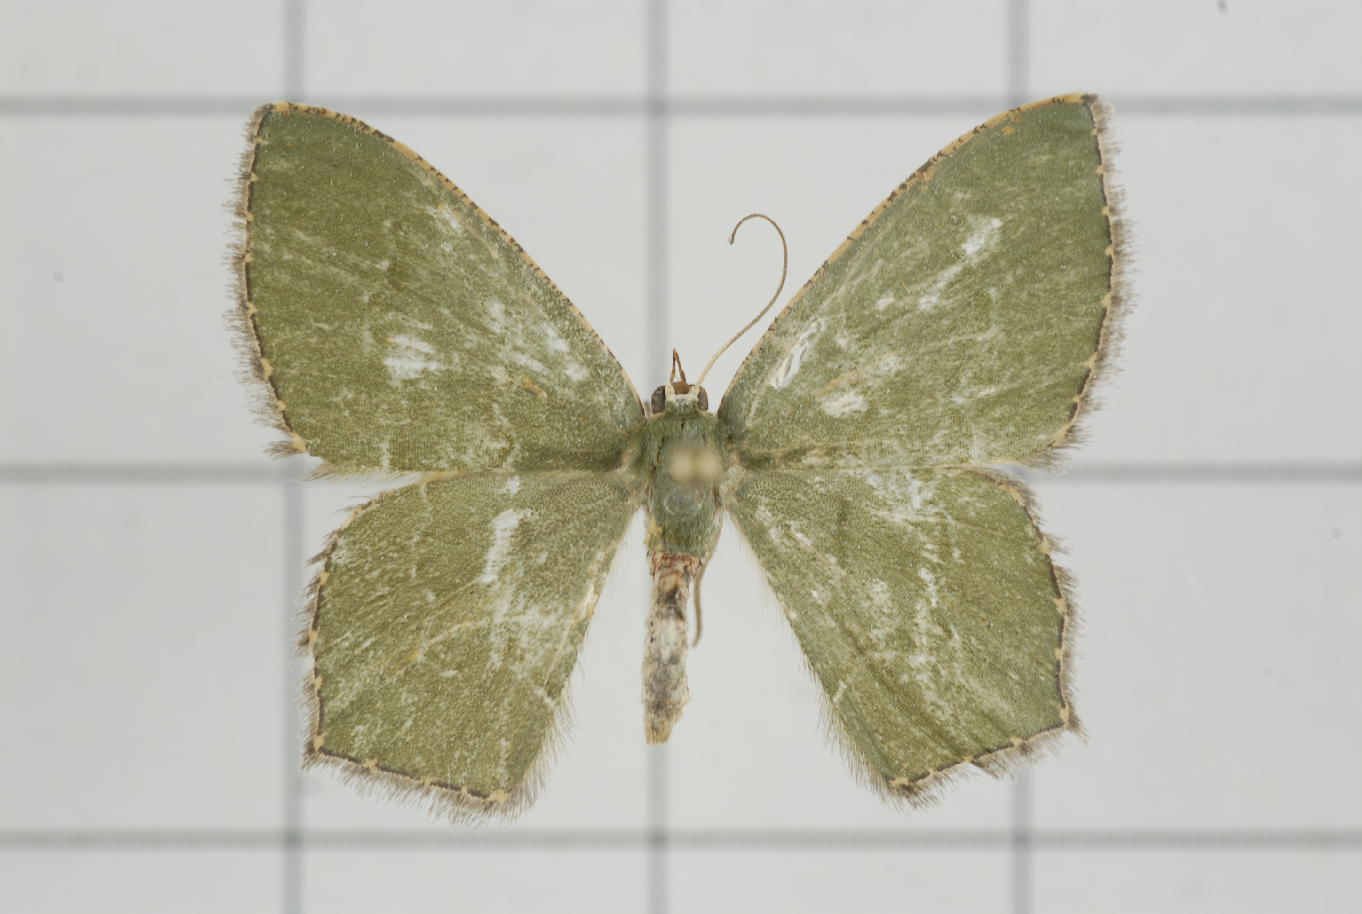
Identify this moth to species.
Hemithea tritonaria
